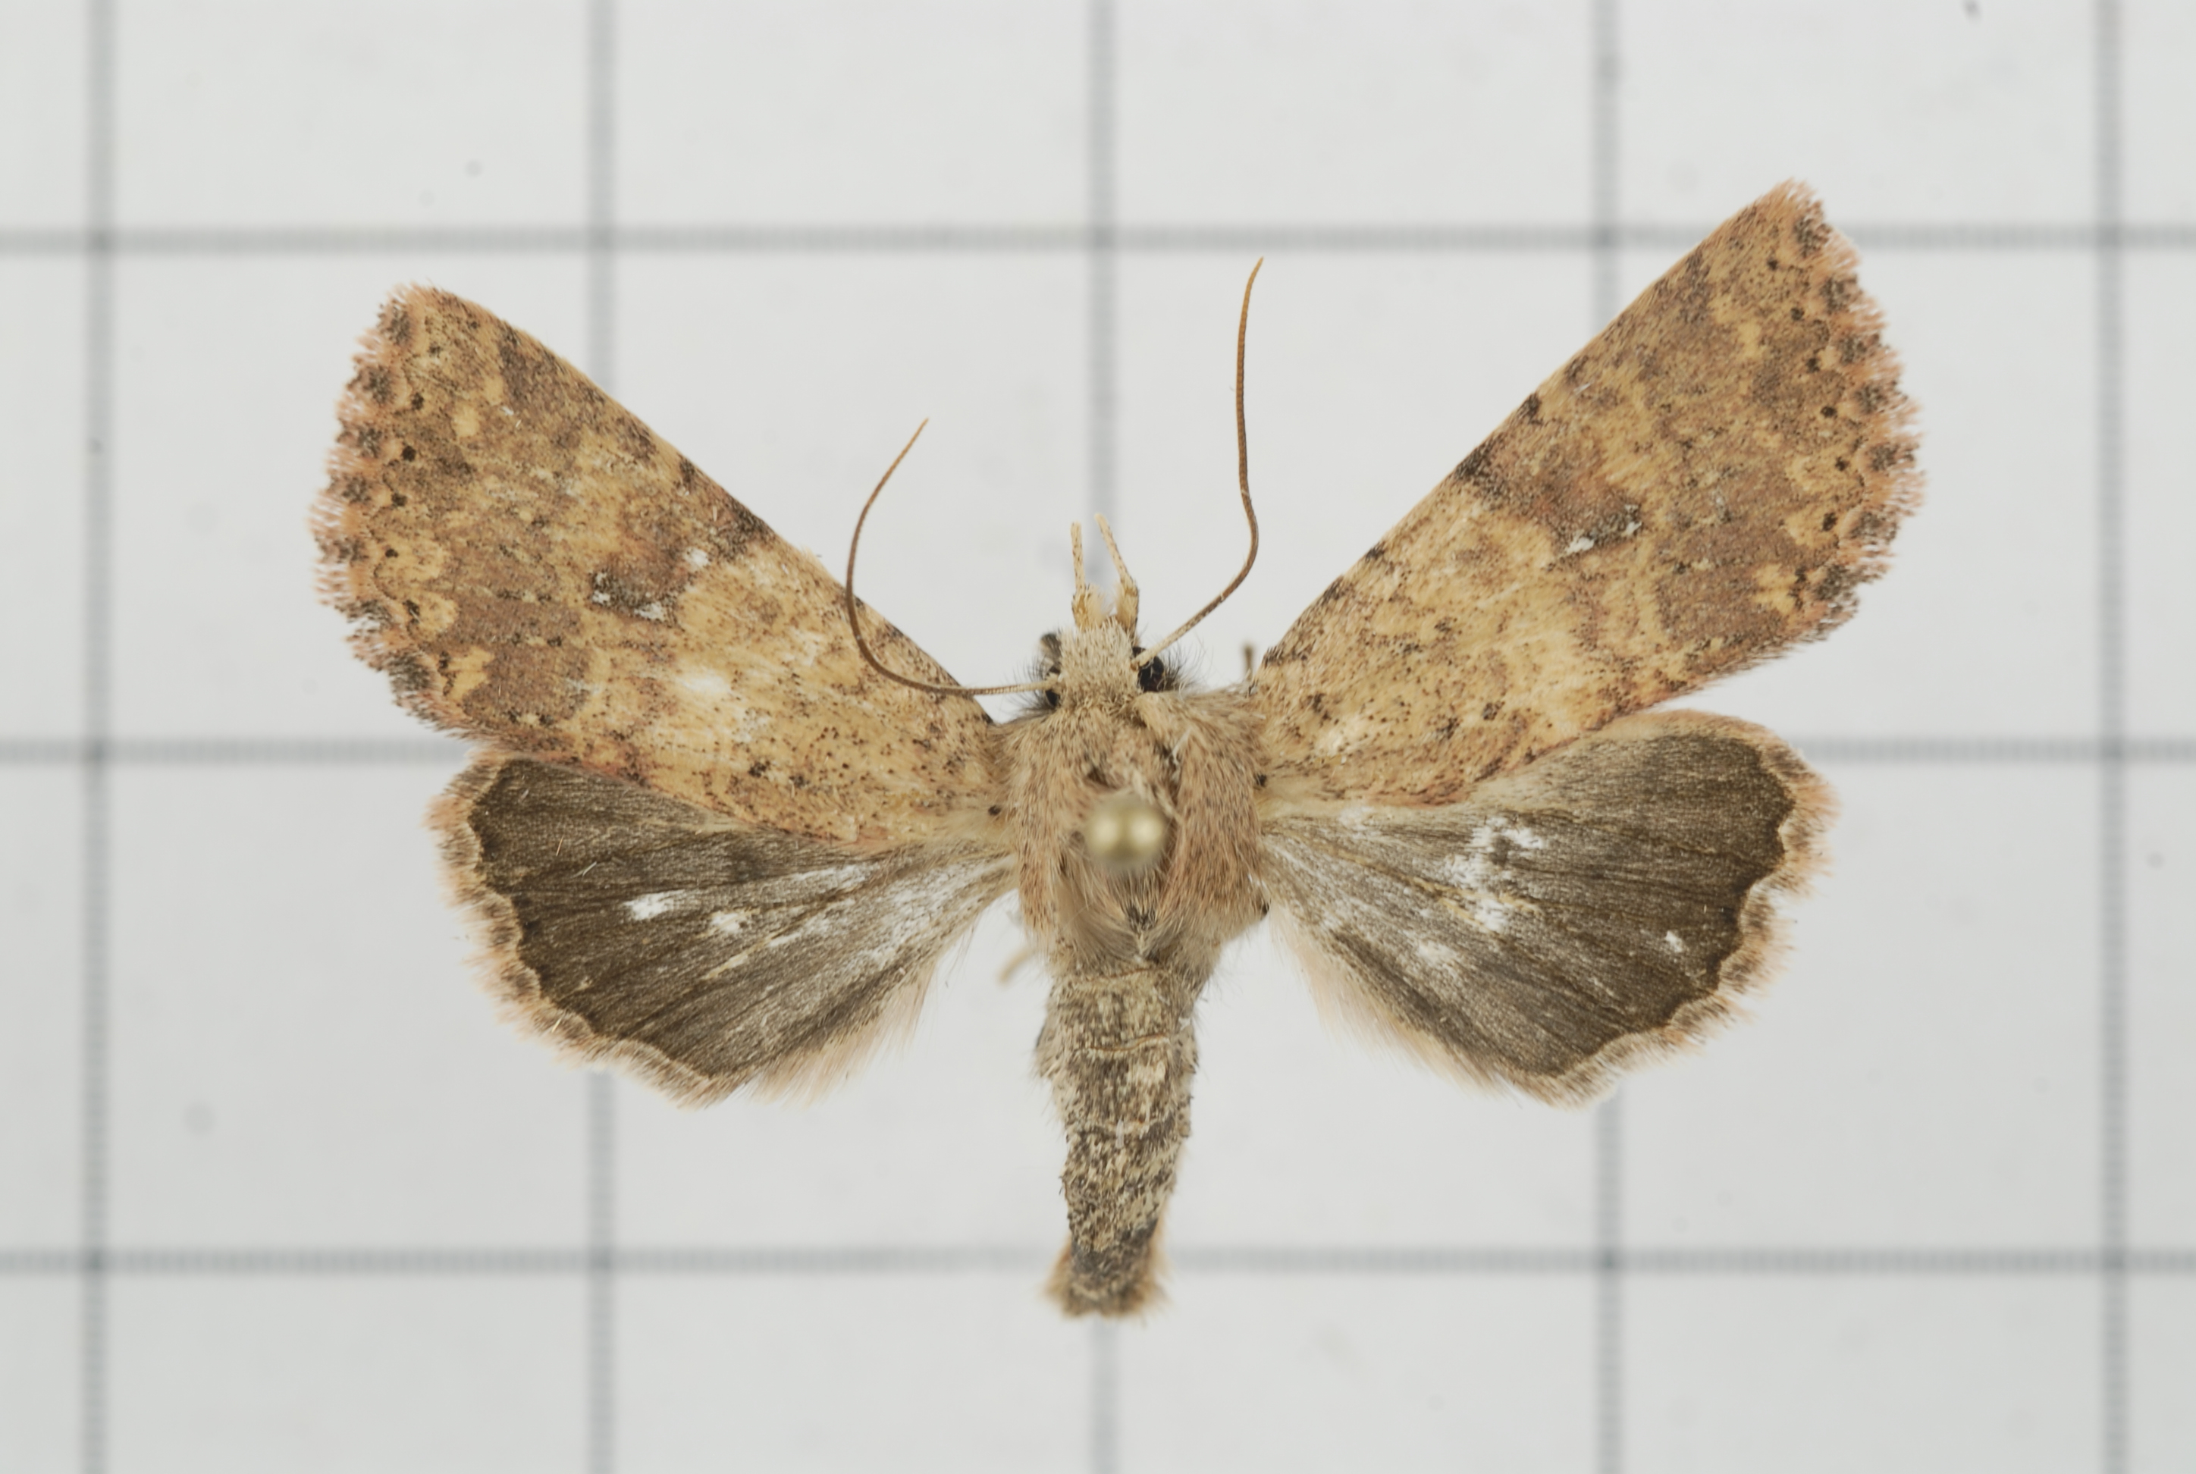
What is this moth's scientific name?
Hyalobole changae changae
